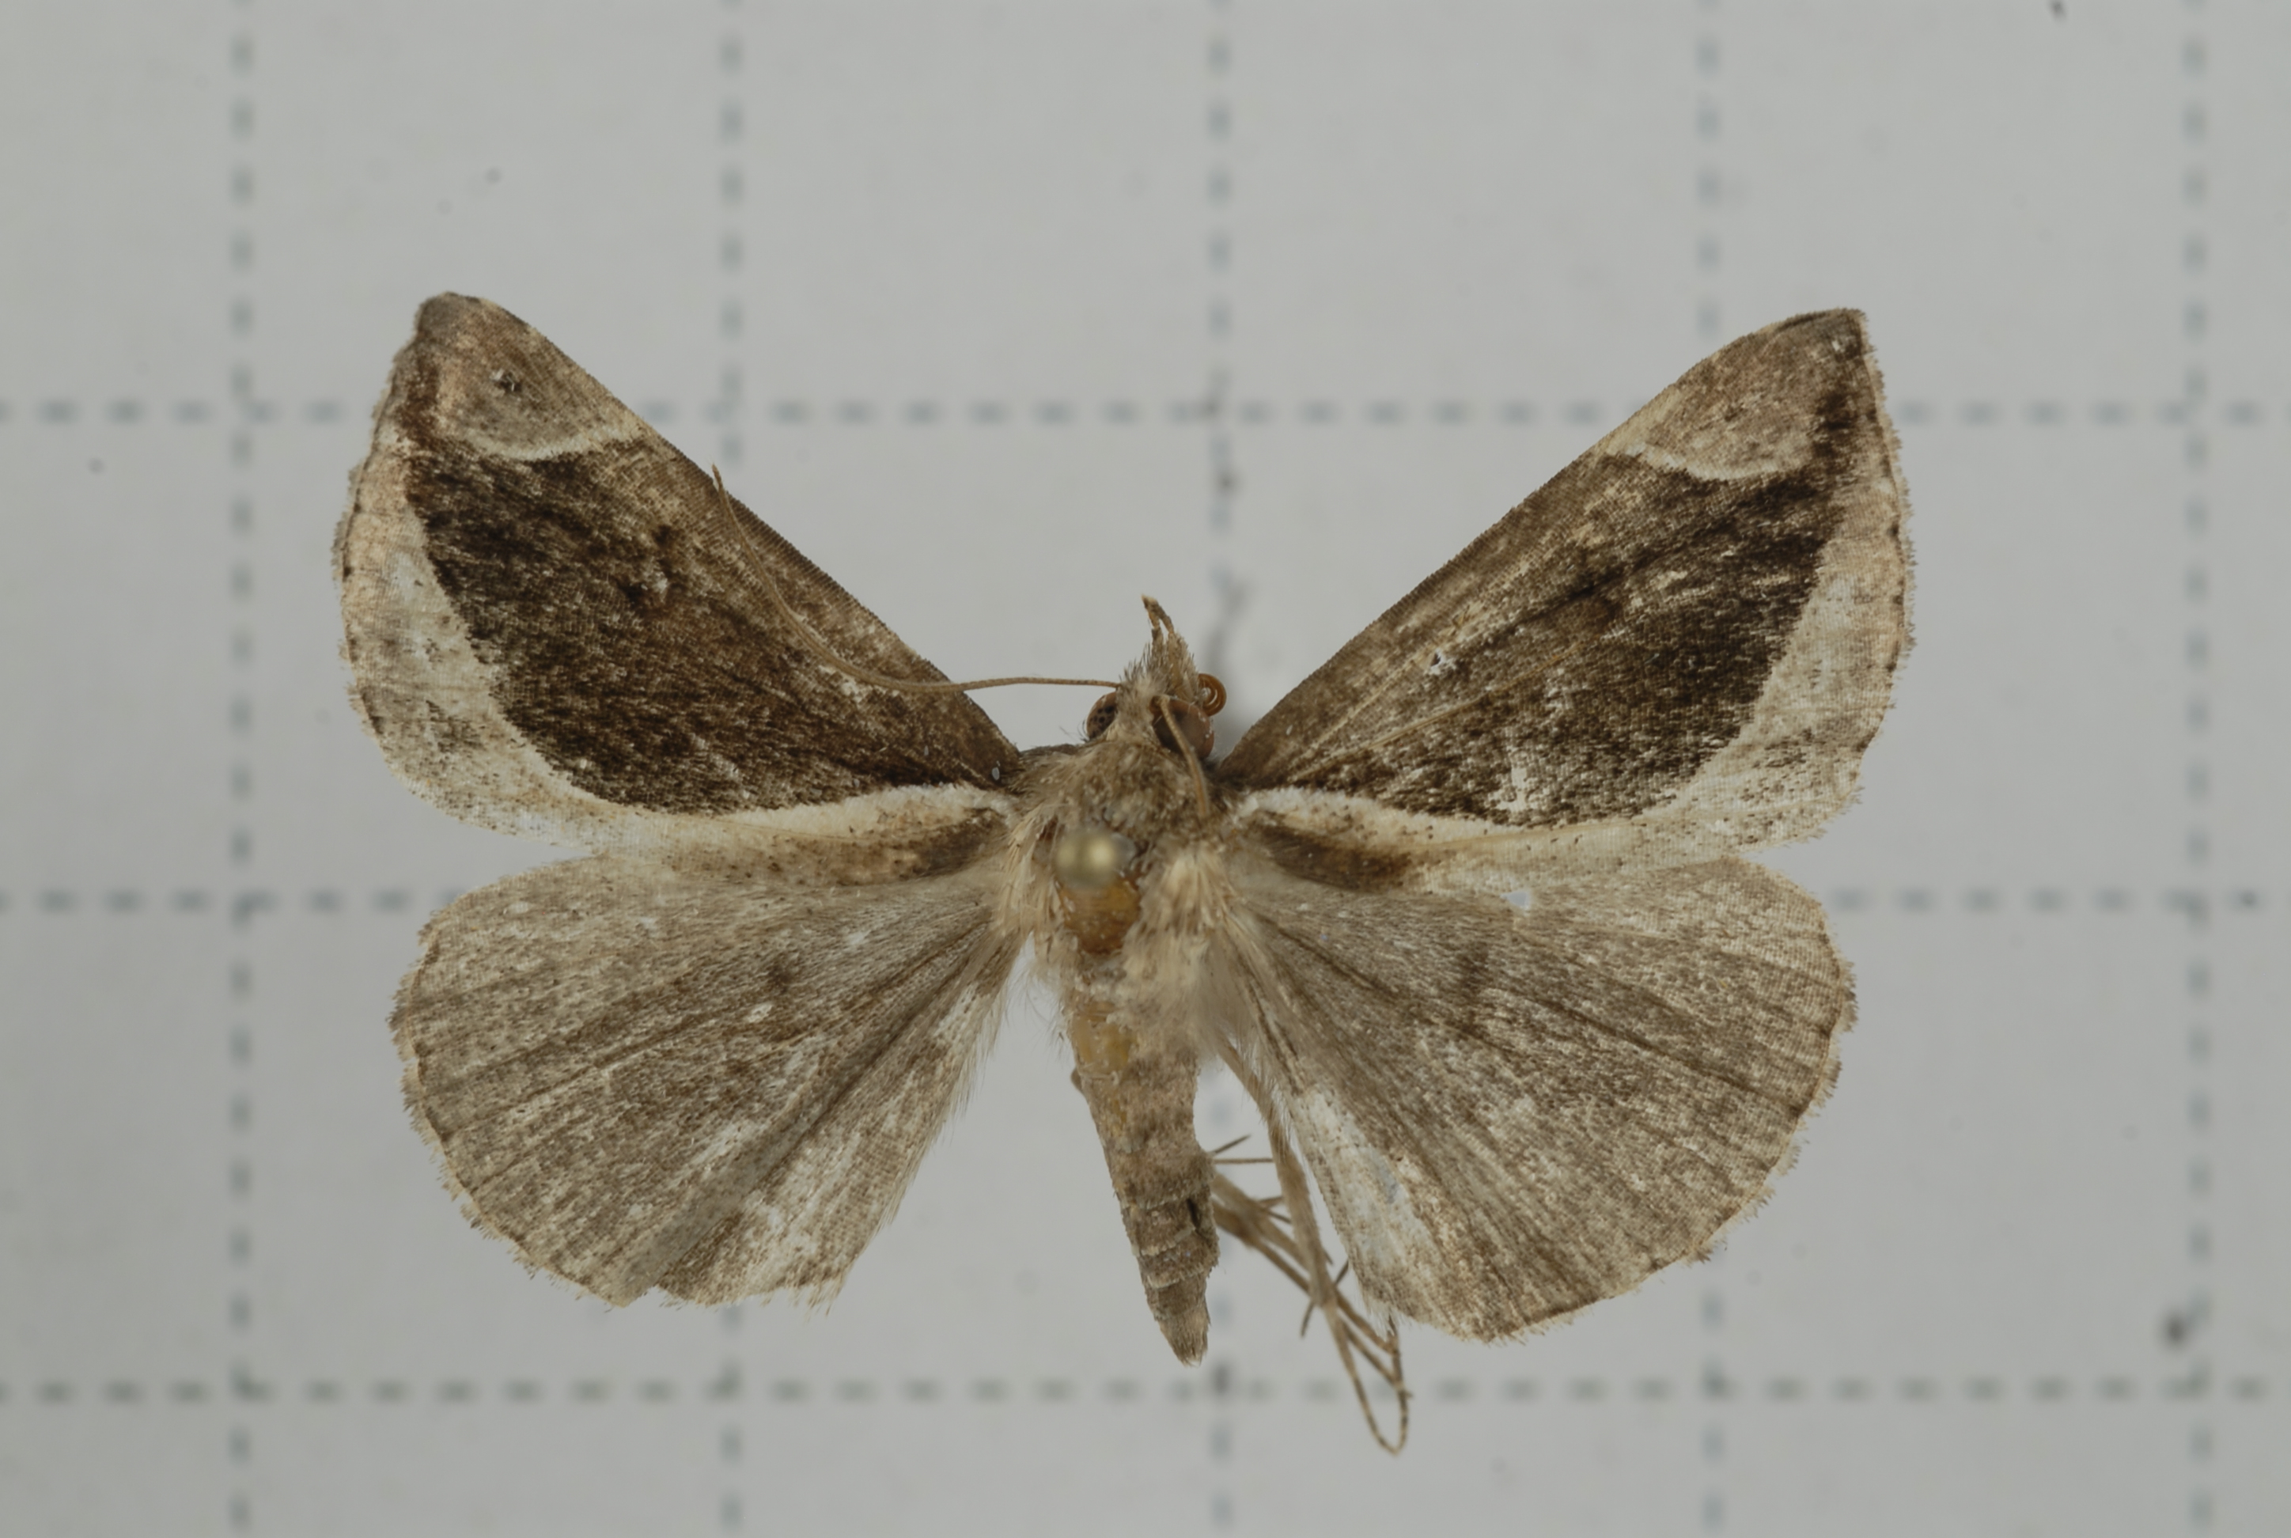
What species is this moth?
Hypena perspicua
